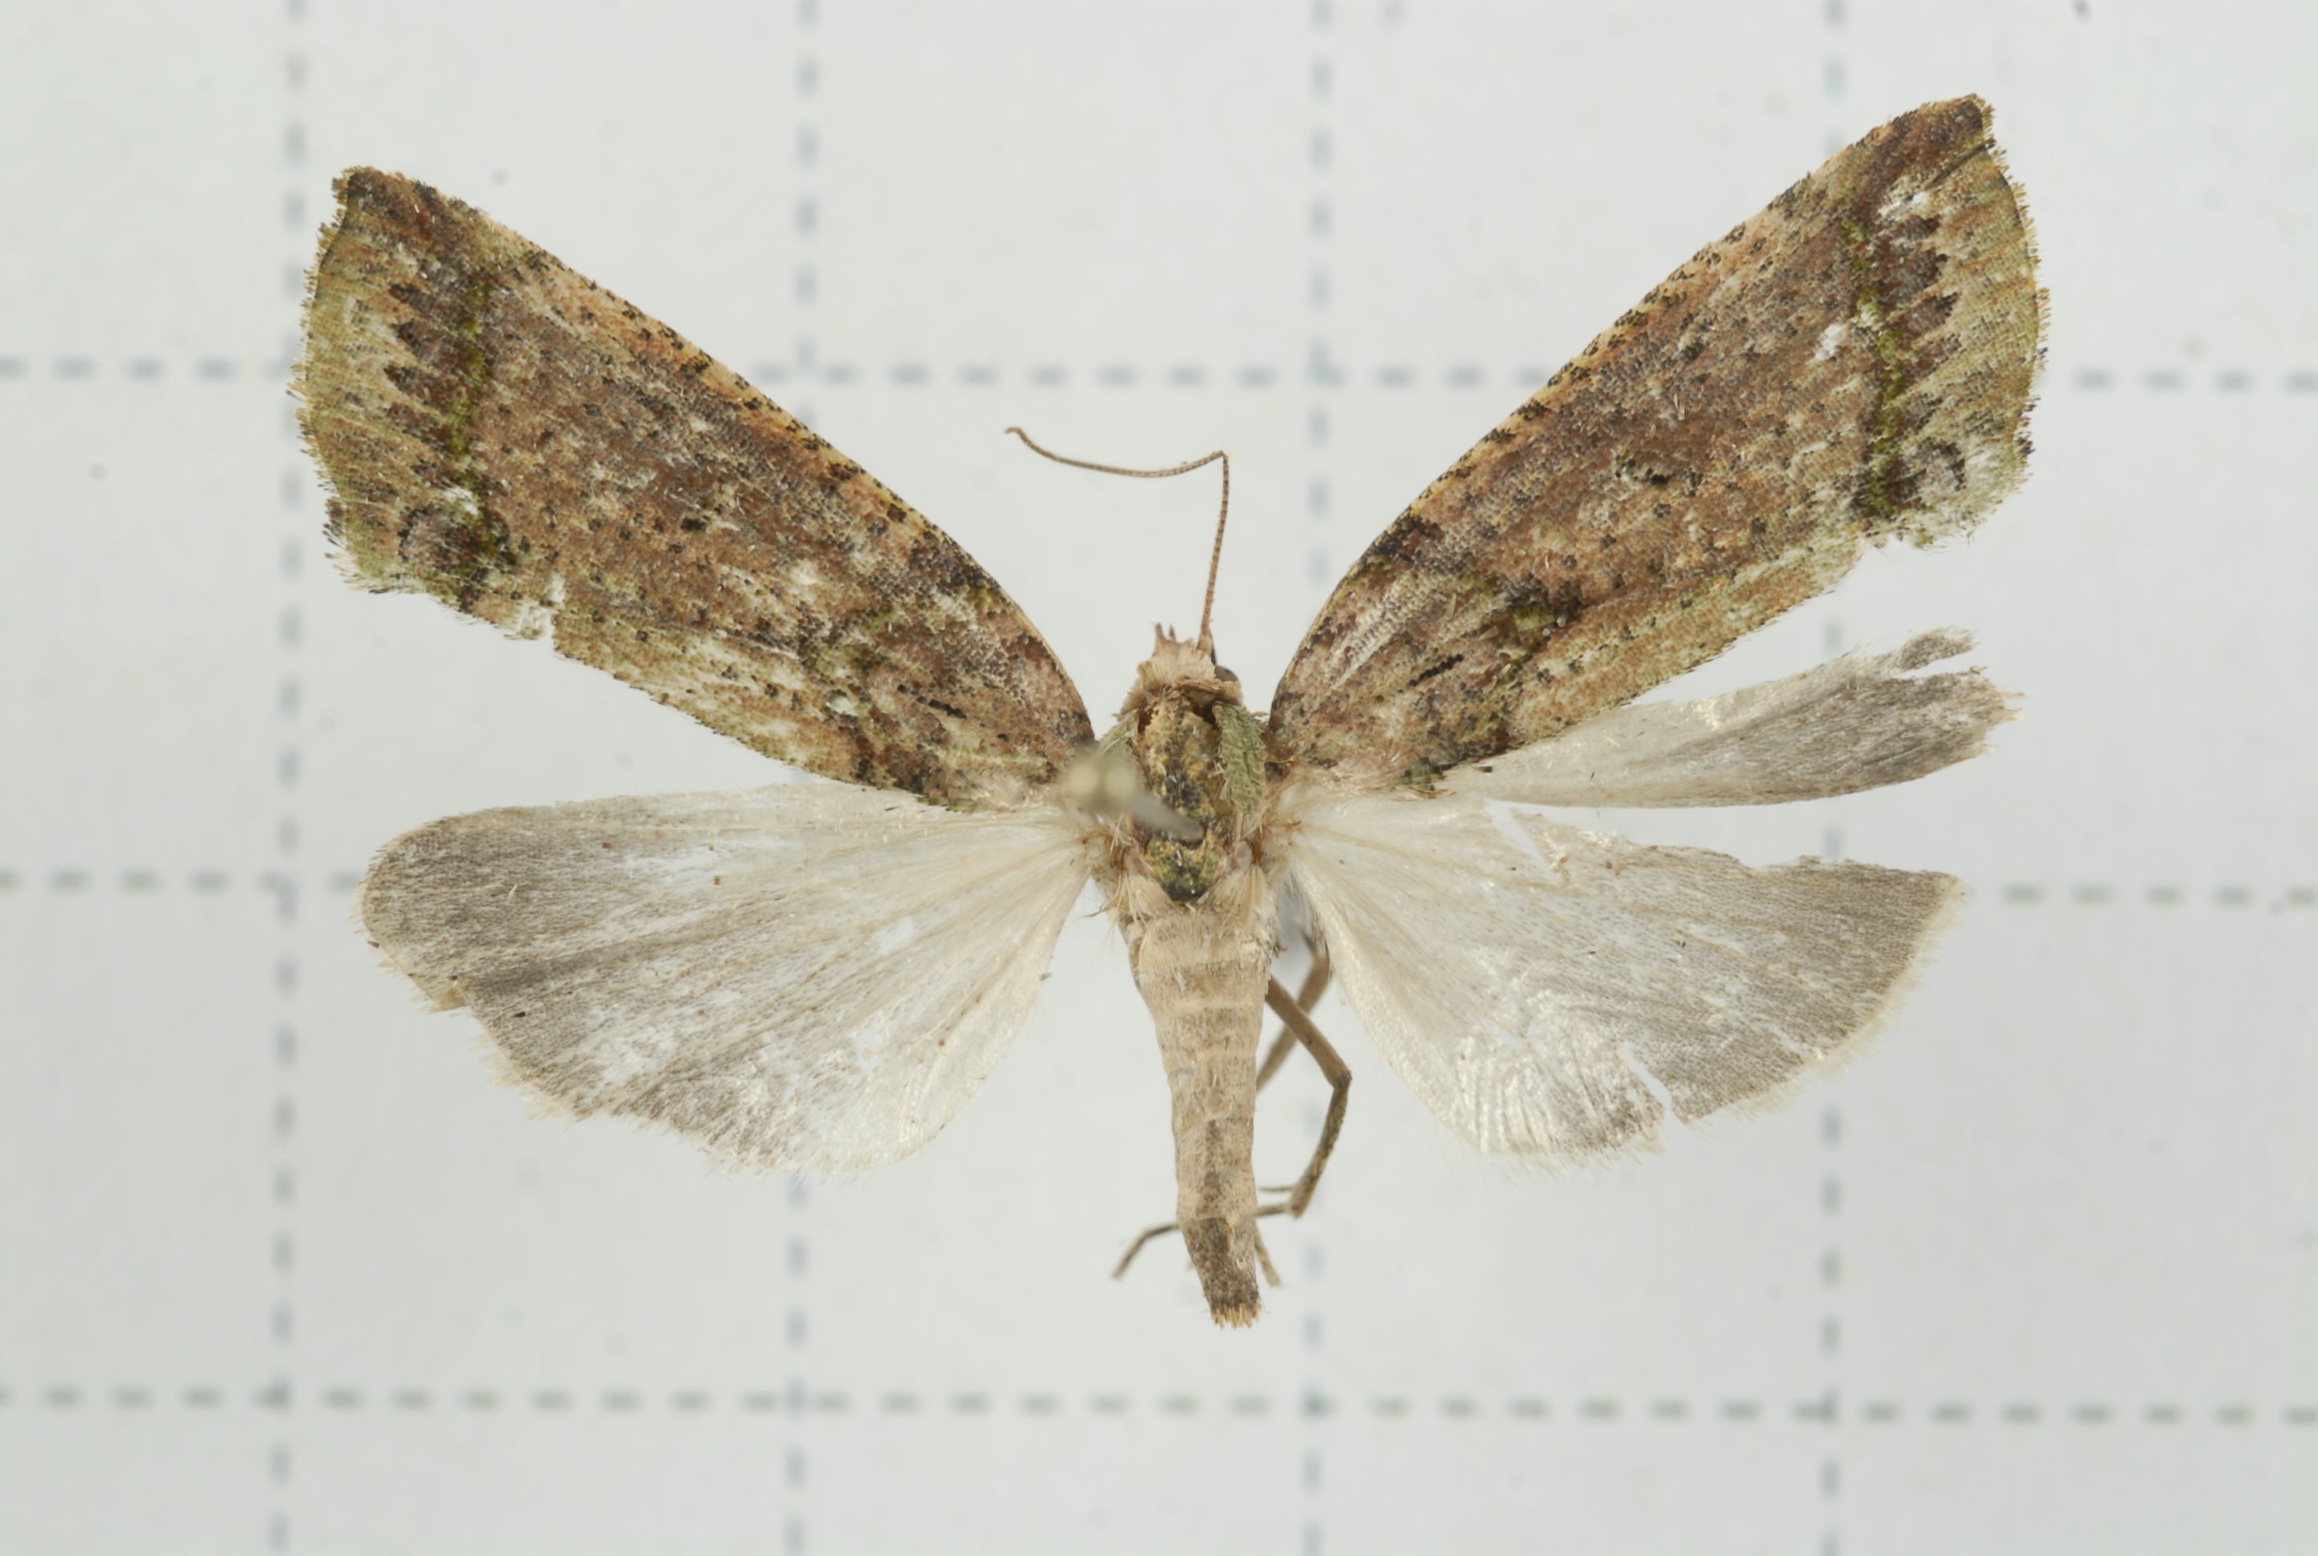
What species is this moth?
Kerala lentiginosa
